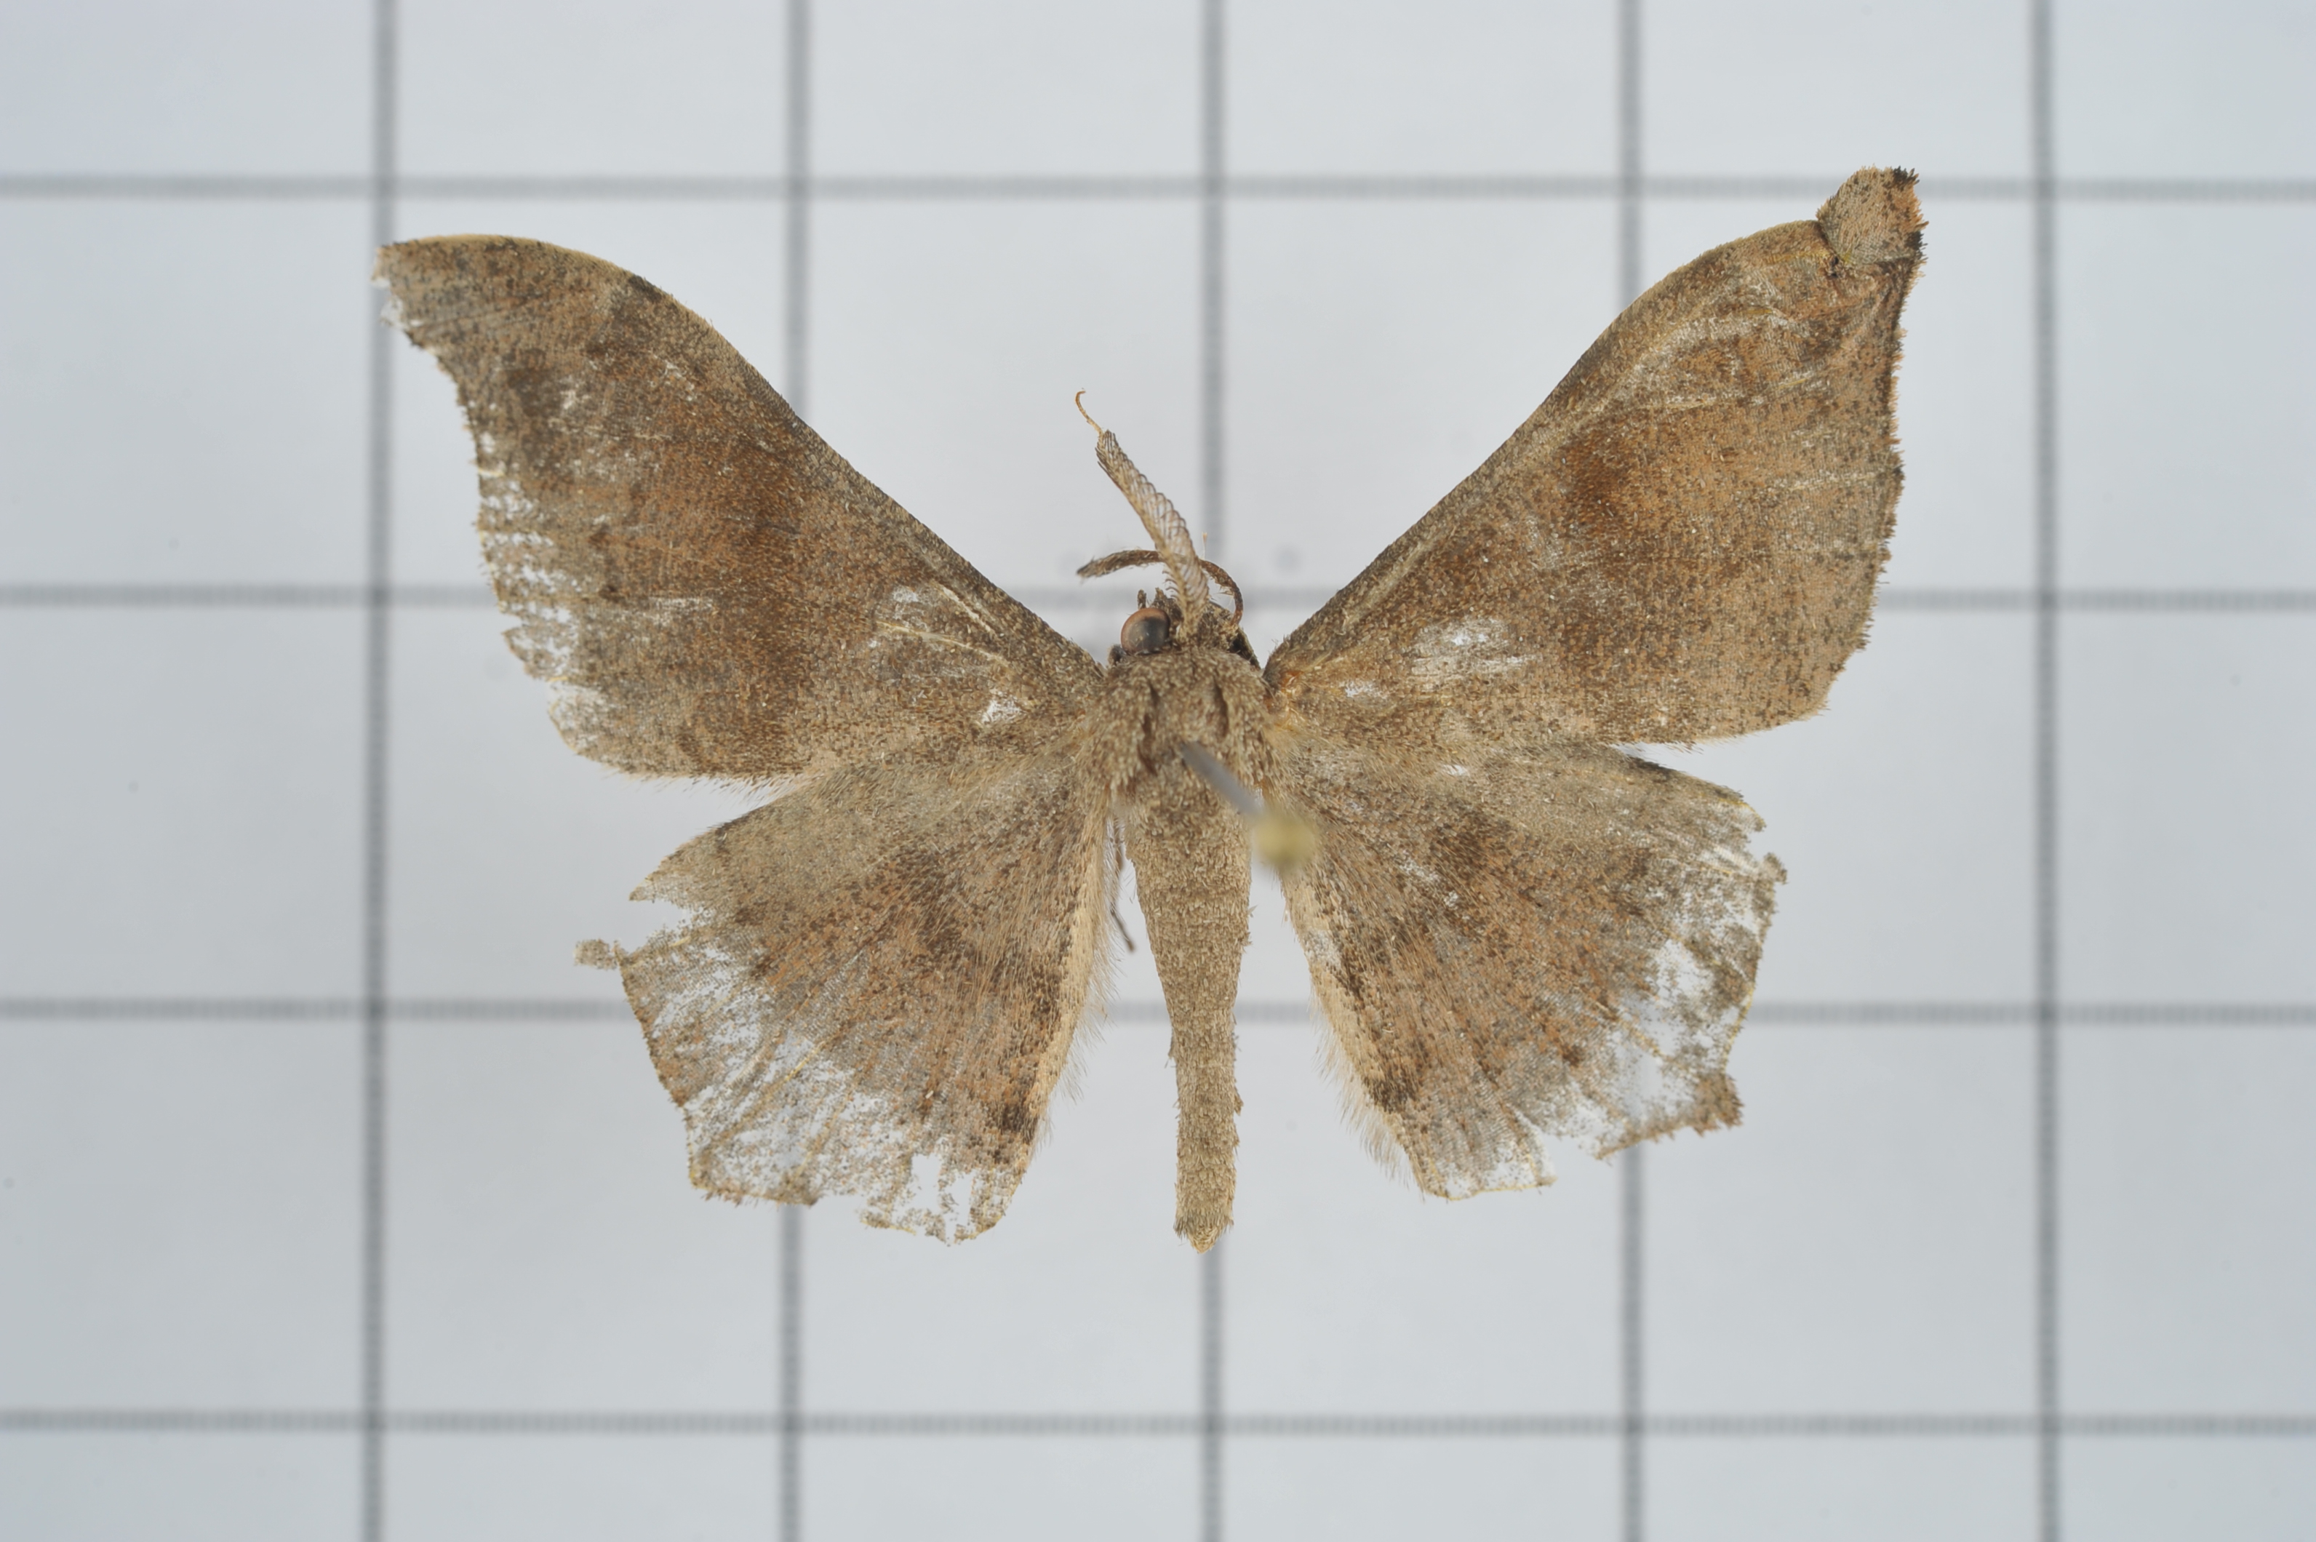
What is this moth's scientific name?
Hyposidra talaca talaca
